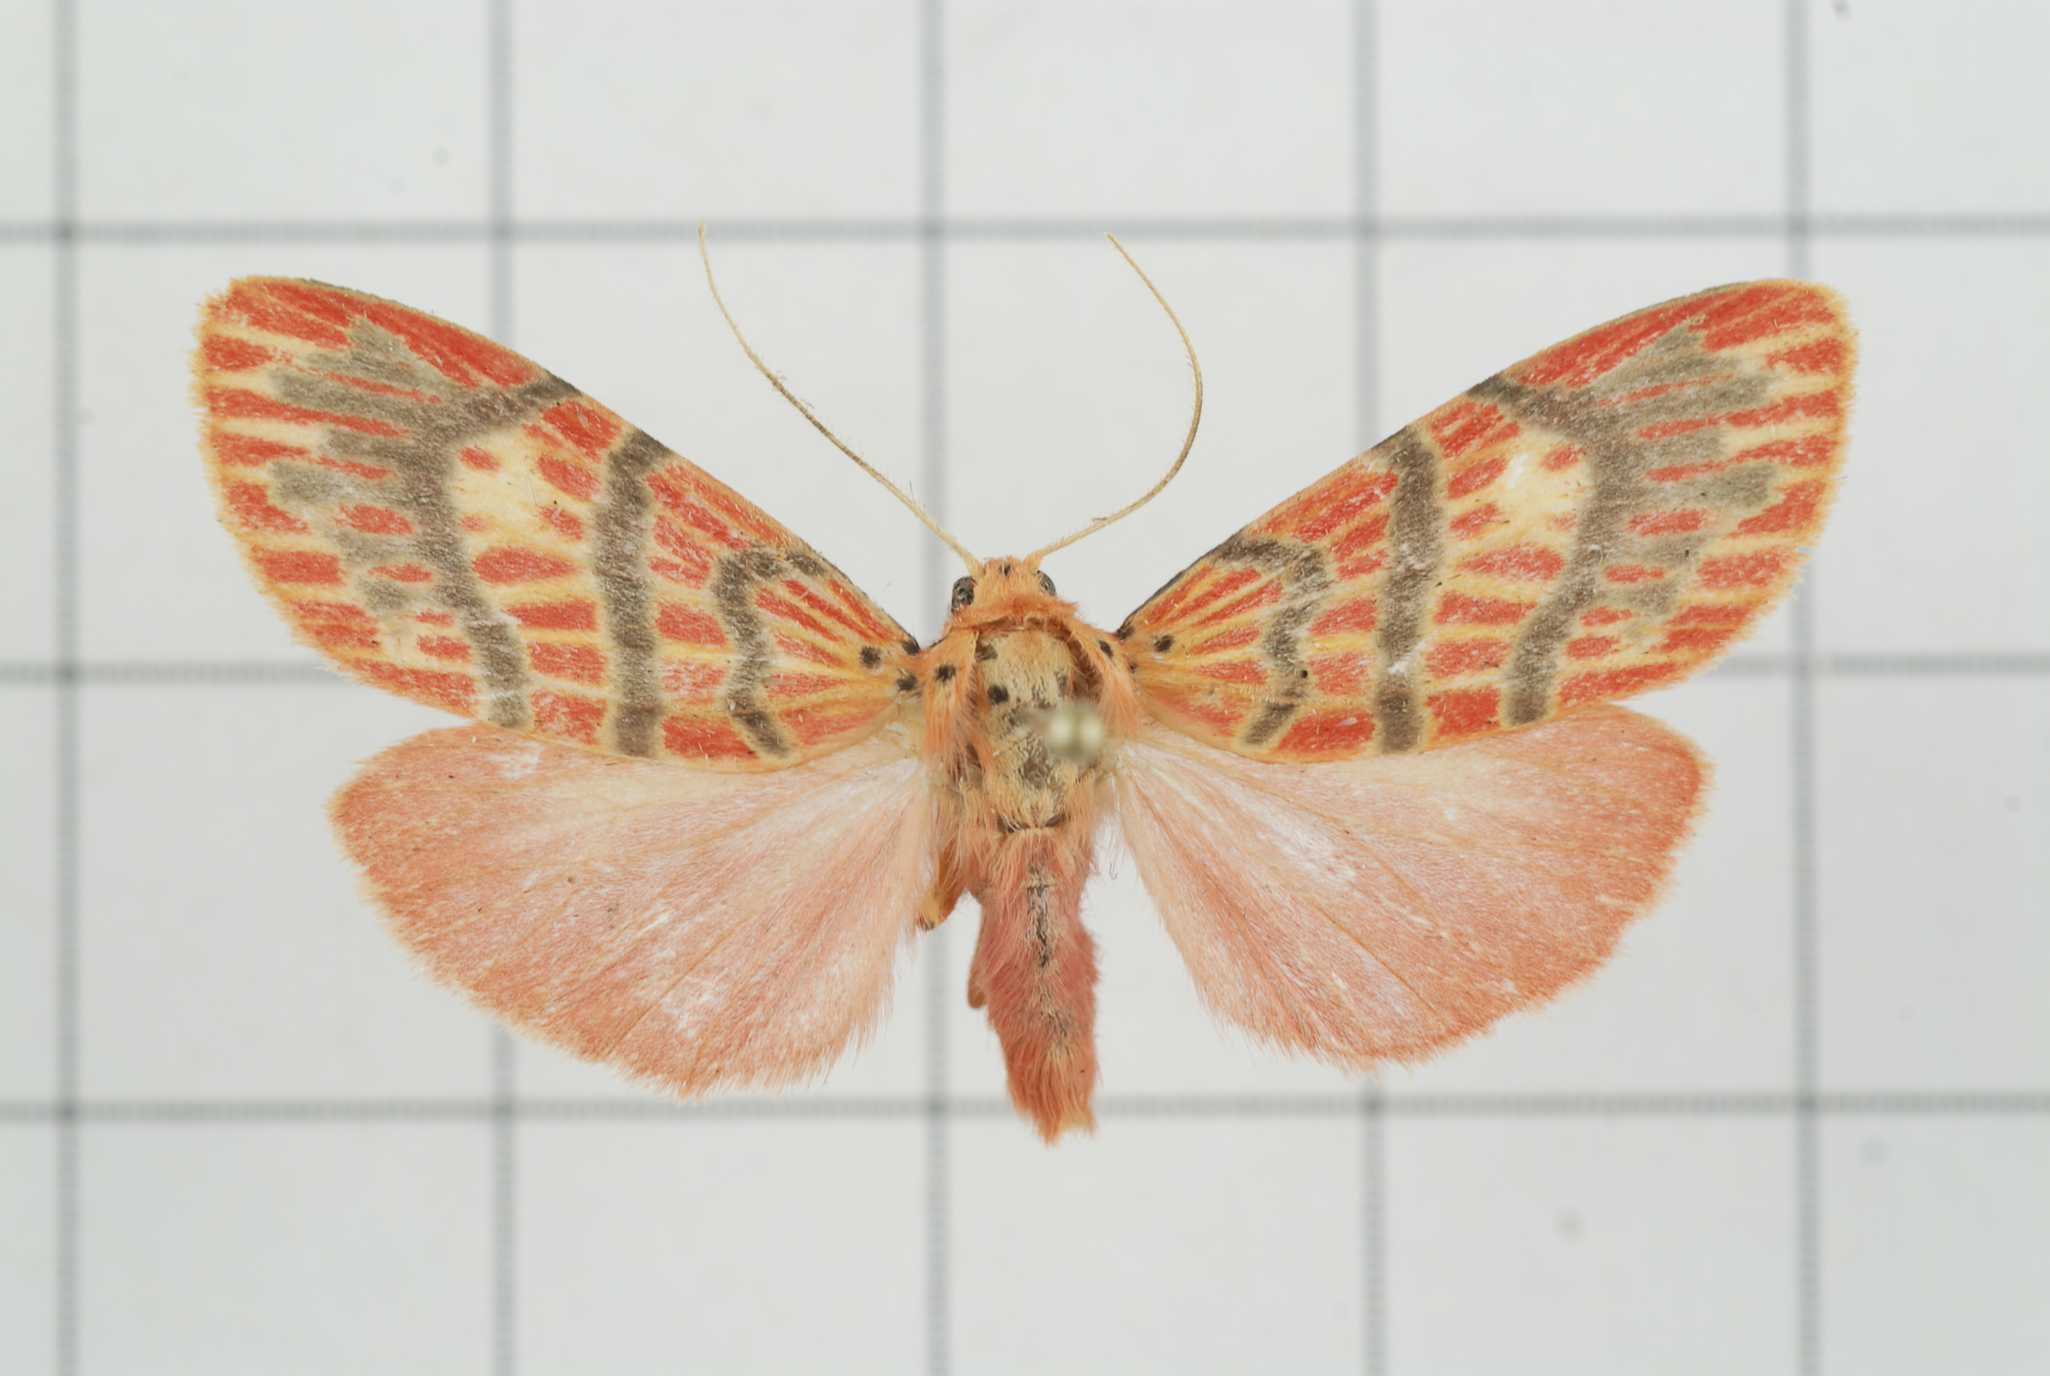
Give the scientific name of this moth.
Barsine sauteri
